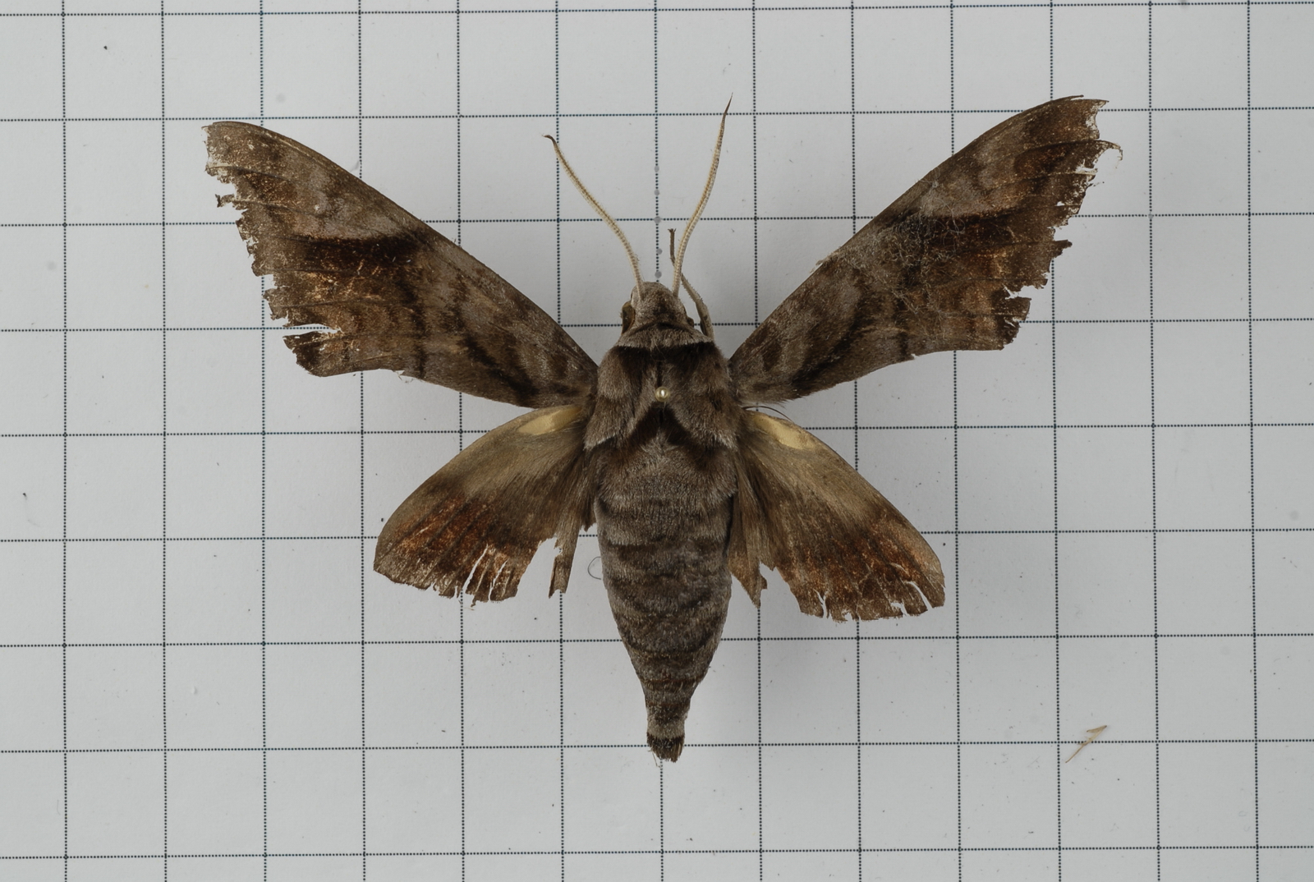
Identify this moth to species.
Acosmeryx naga metanaga
